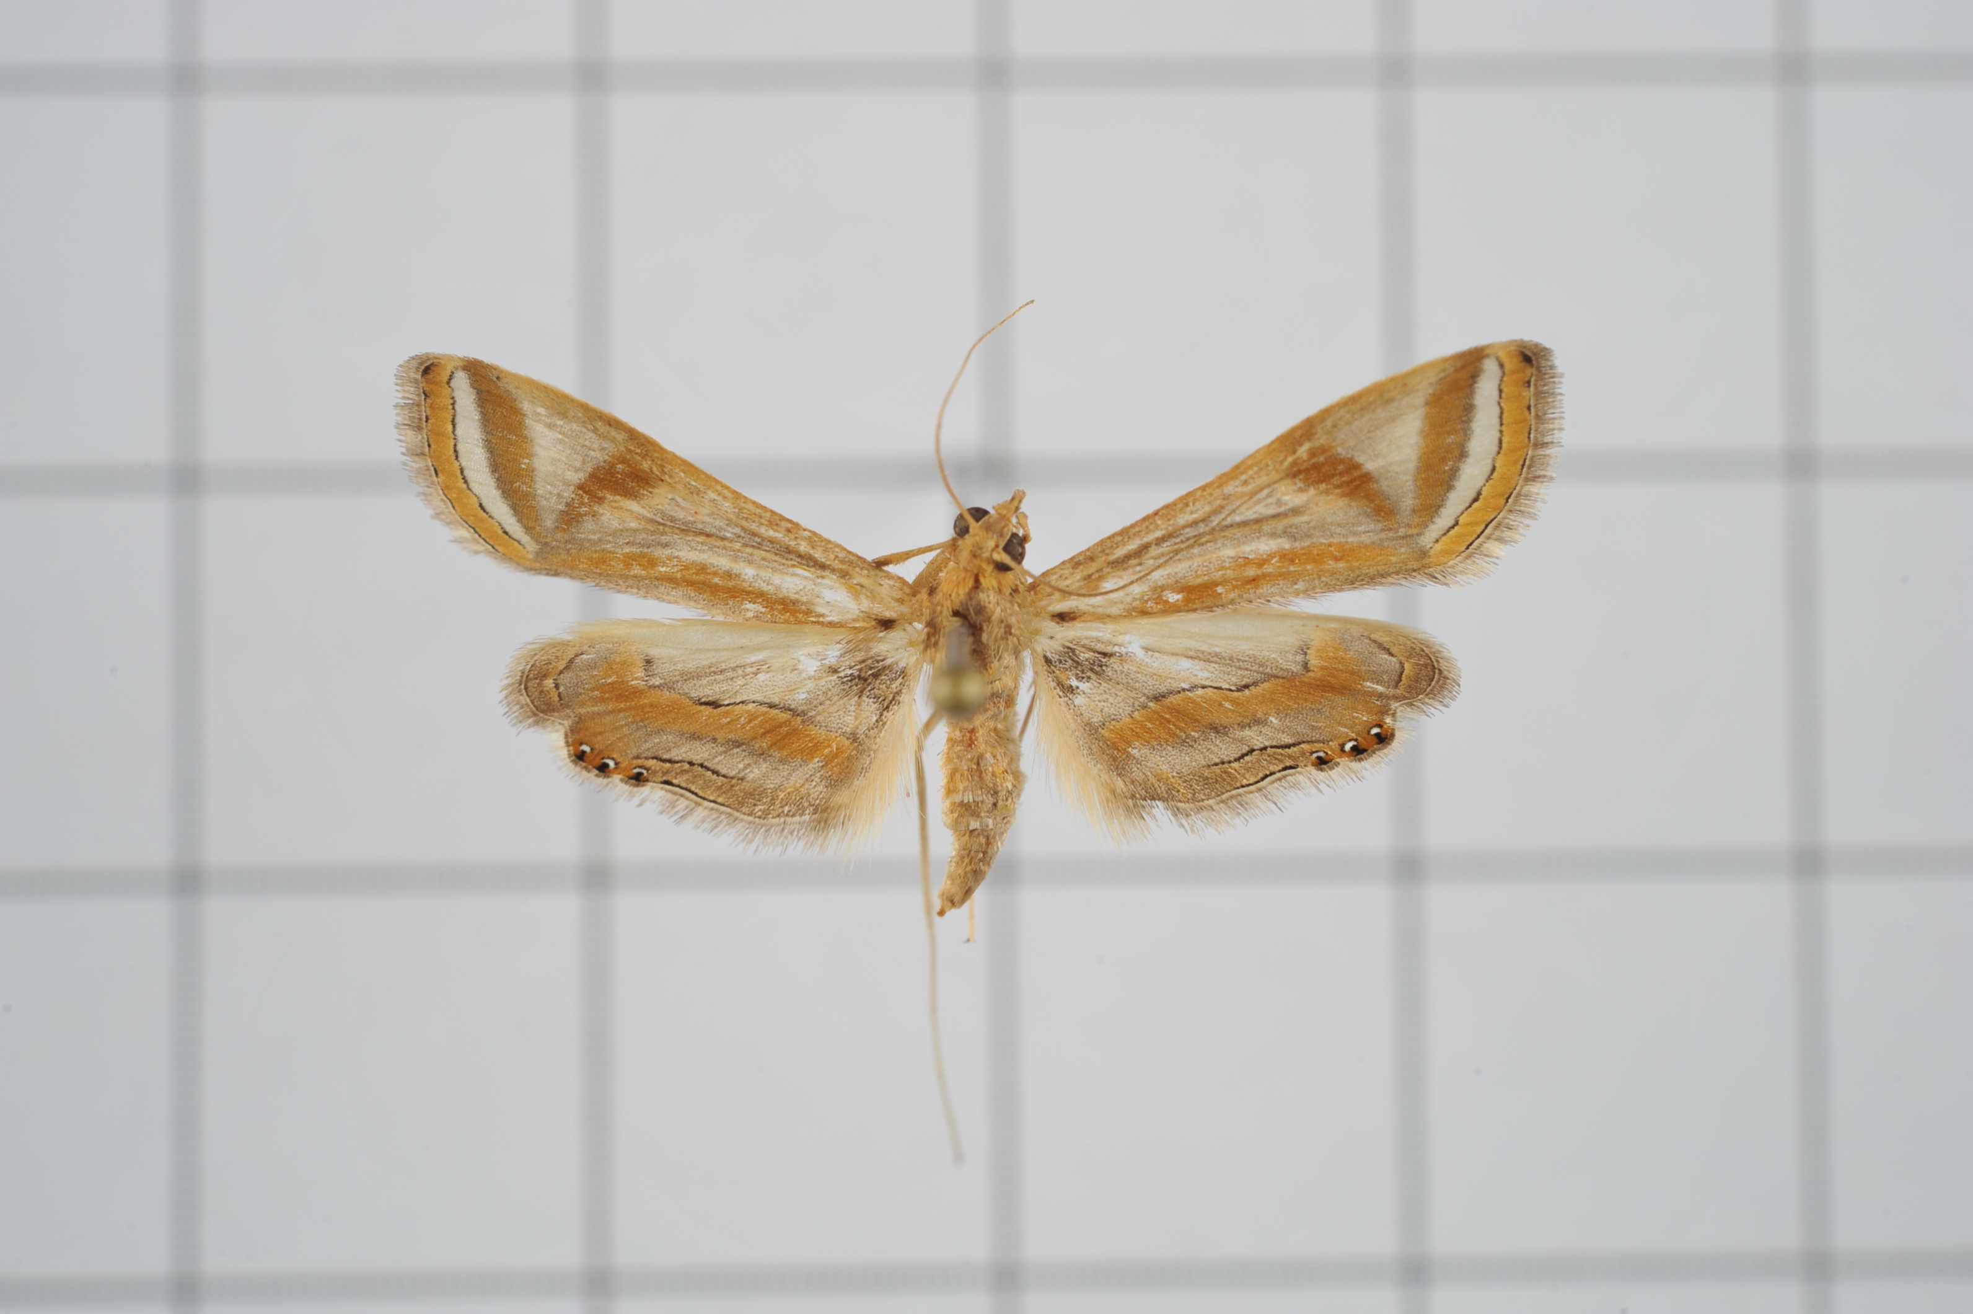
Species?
Eoophyla gibbosalis
